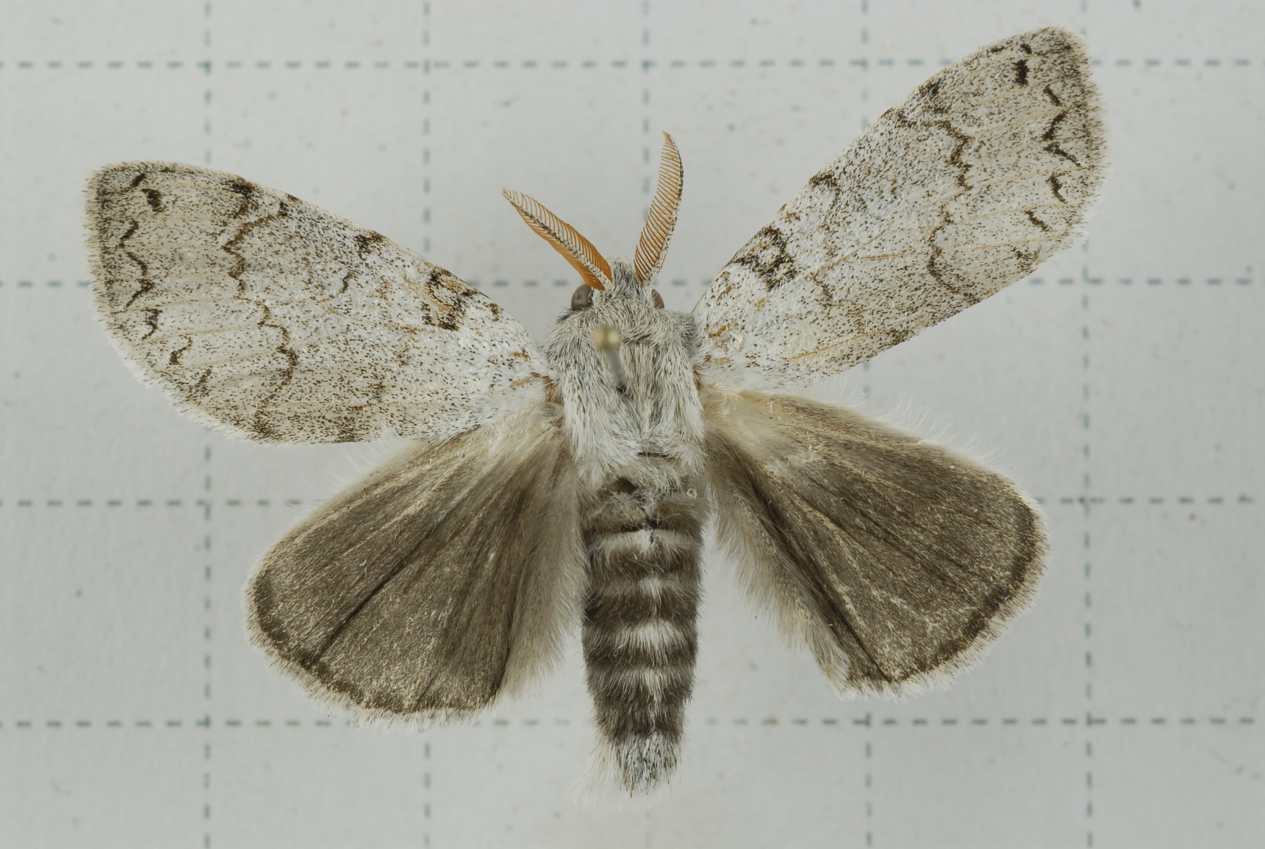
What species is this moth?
Calliteara postfusca
